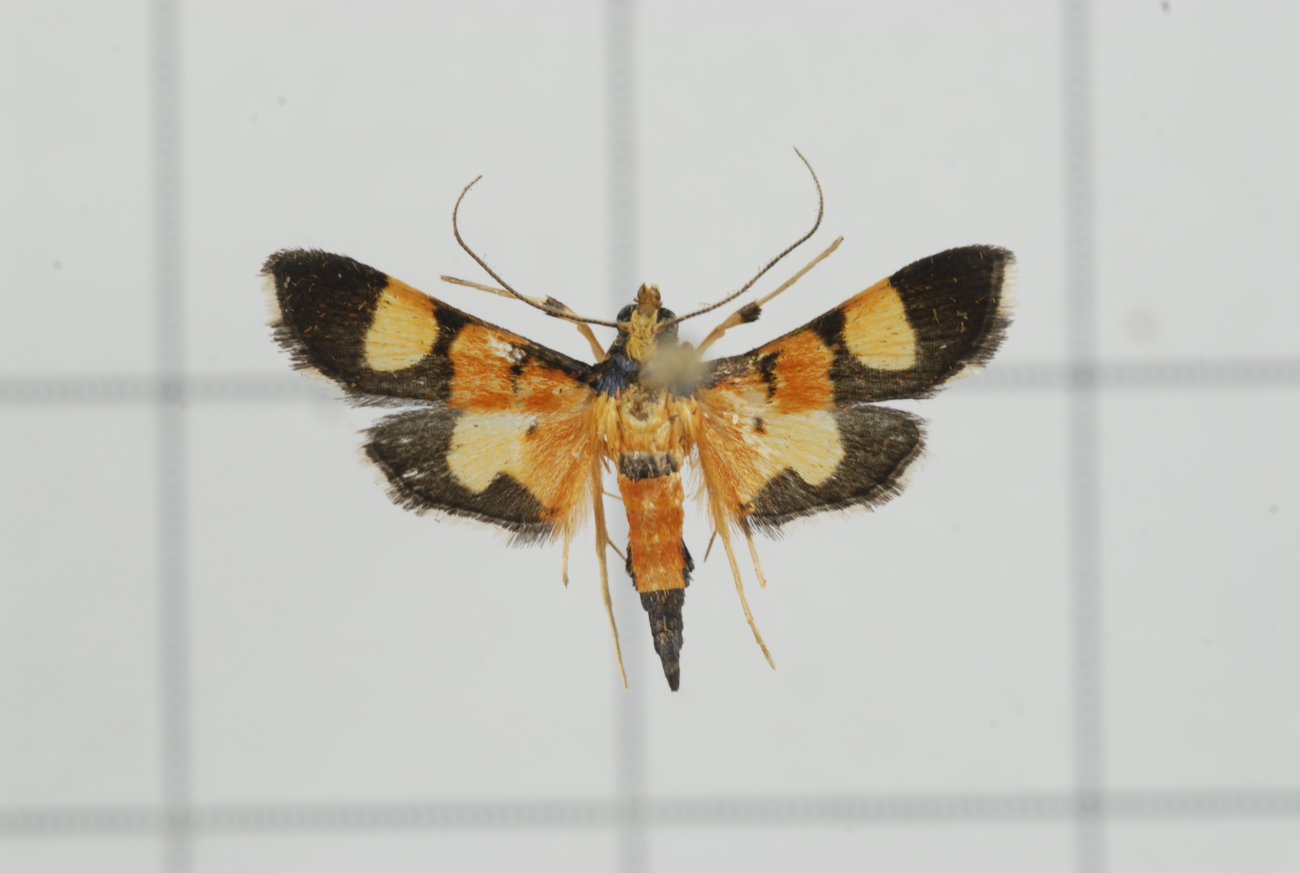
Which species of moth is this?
Aethaloessa calidalis tiphalis
